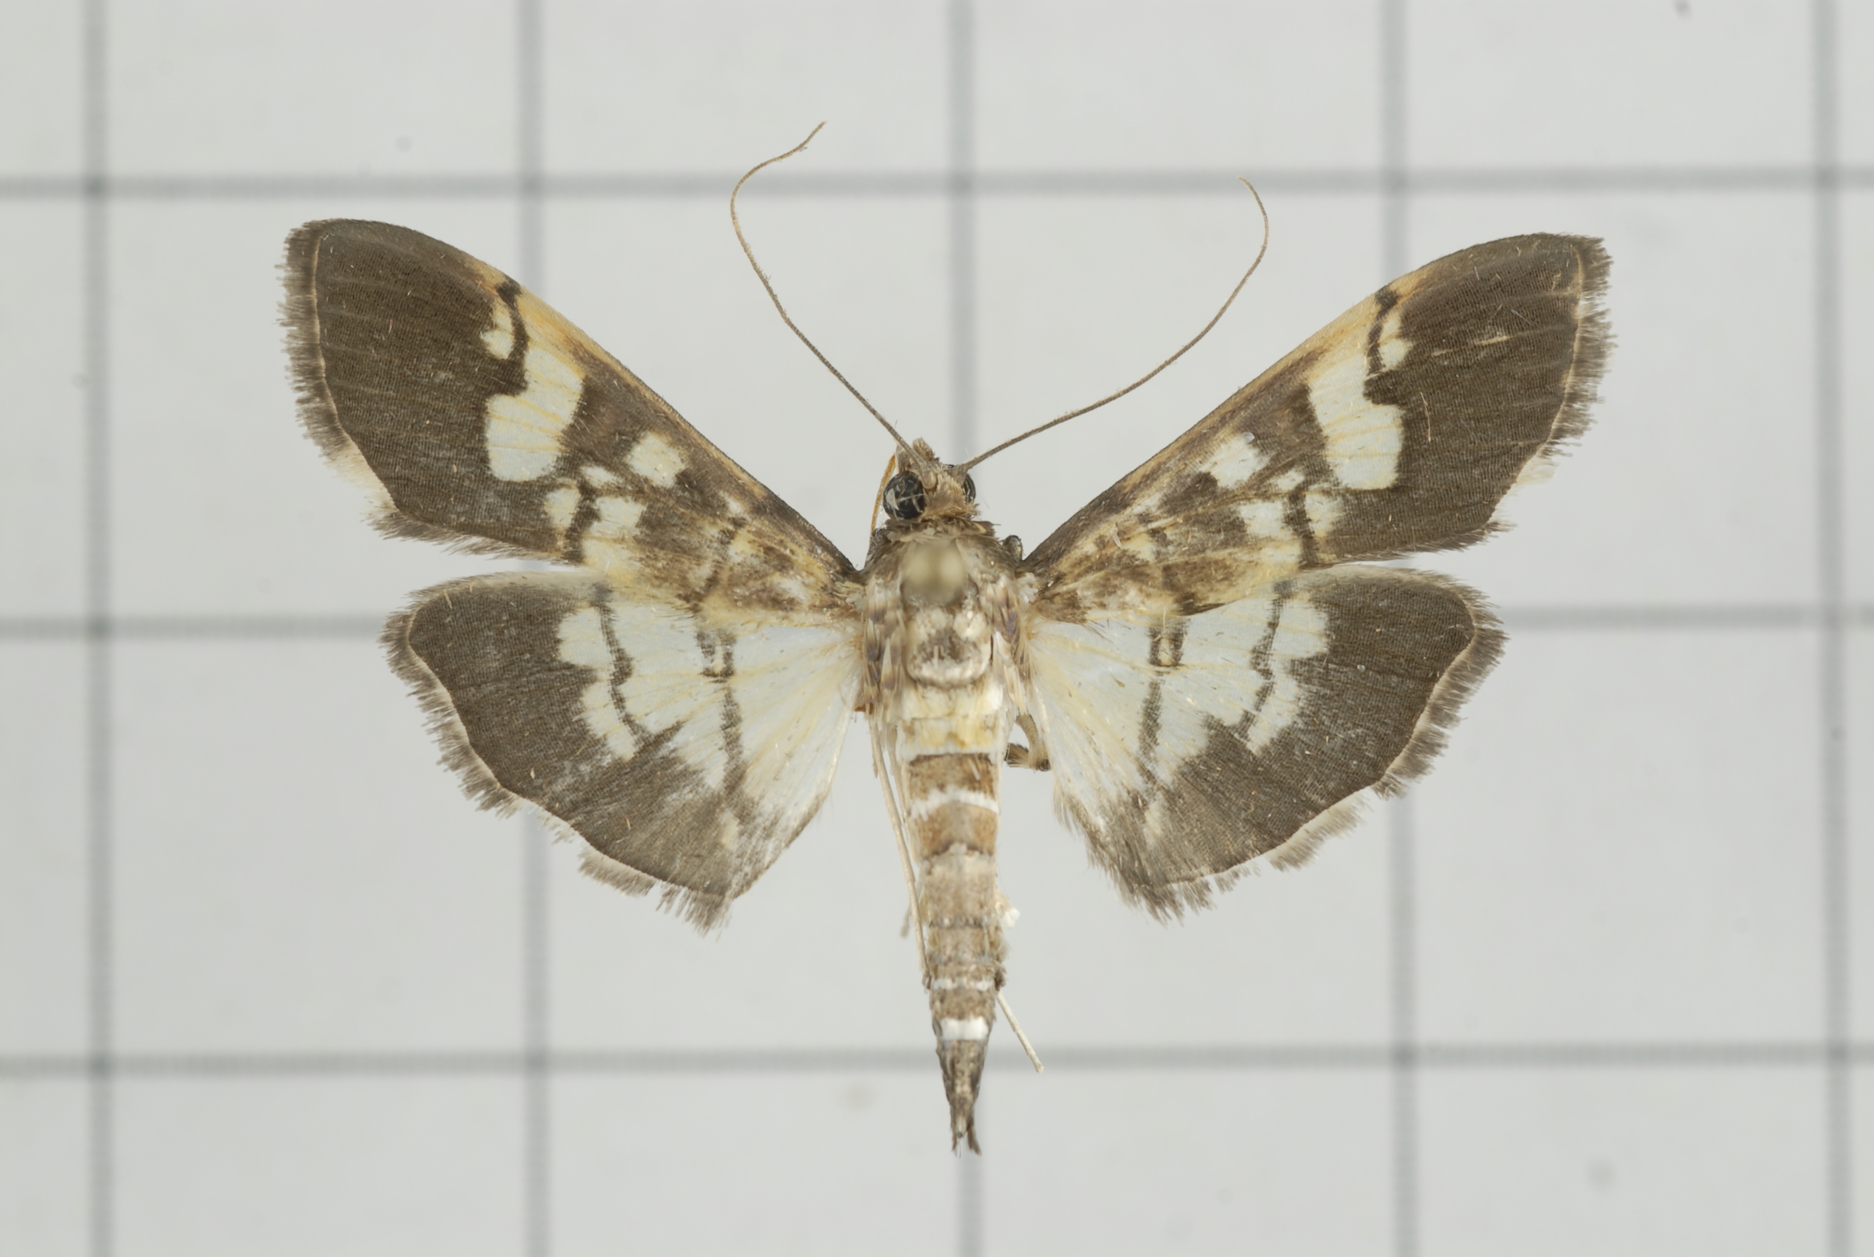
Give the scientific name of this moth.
Uresiphita quinquigera
